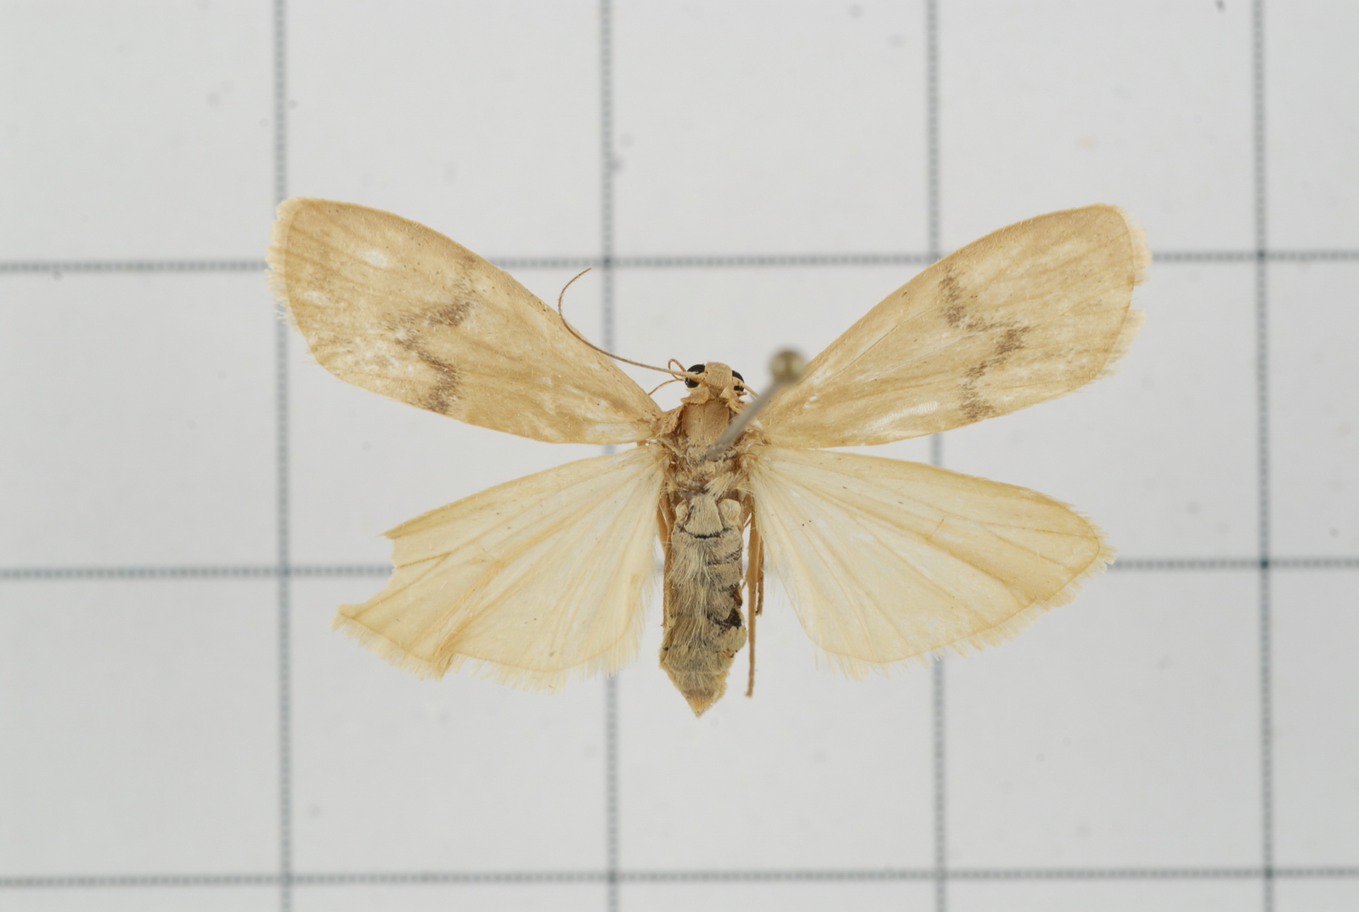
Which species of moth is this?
Teuloma tainebula
